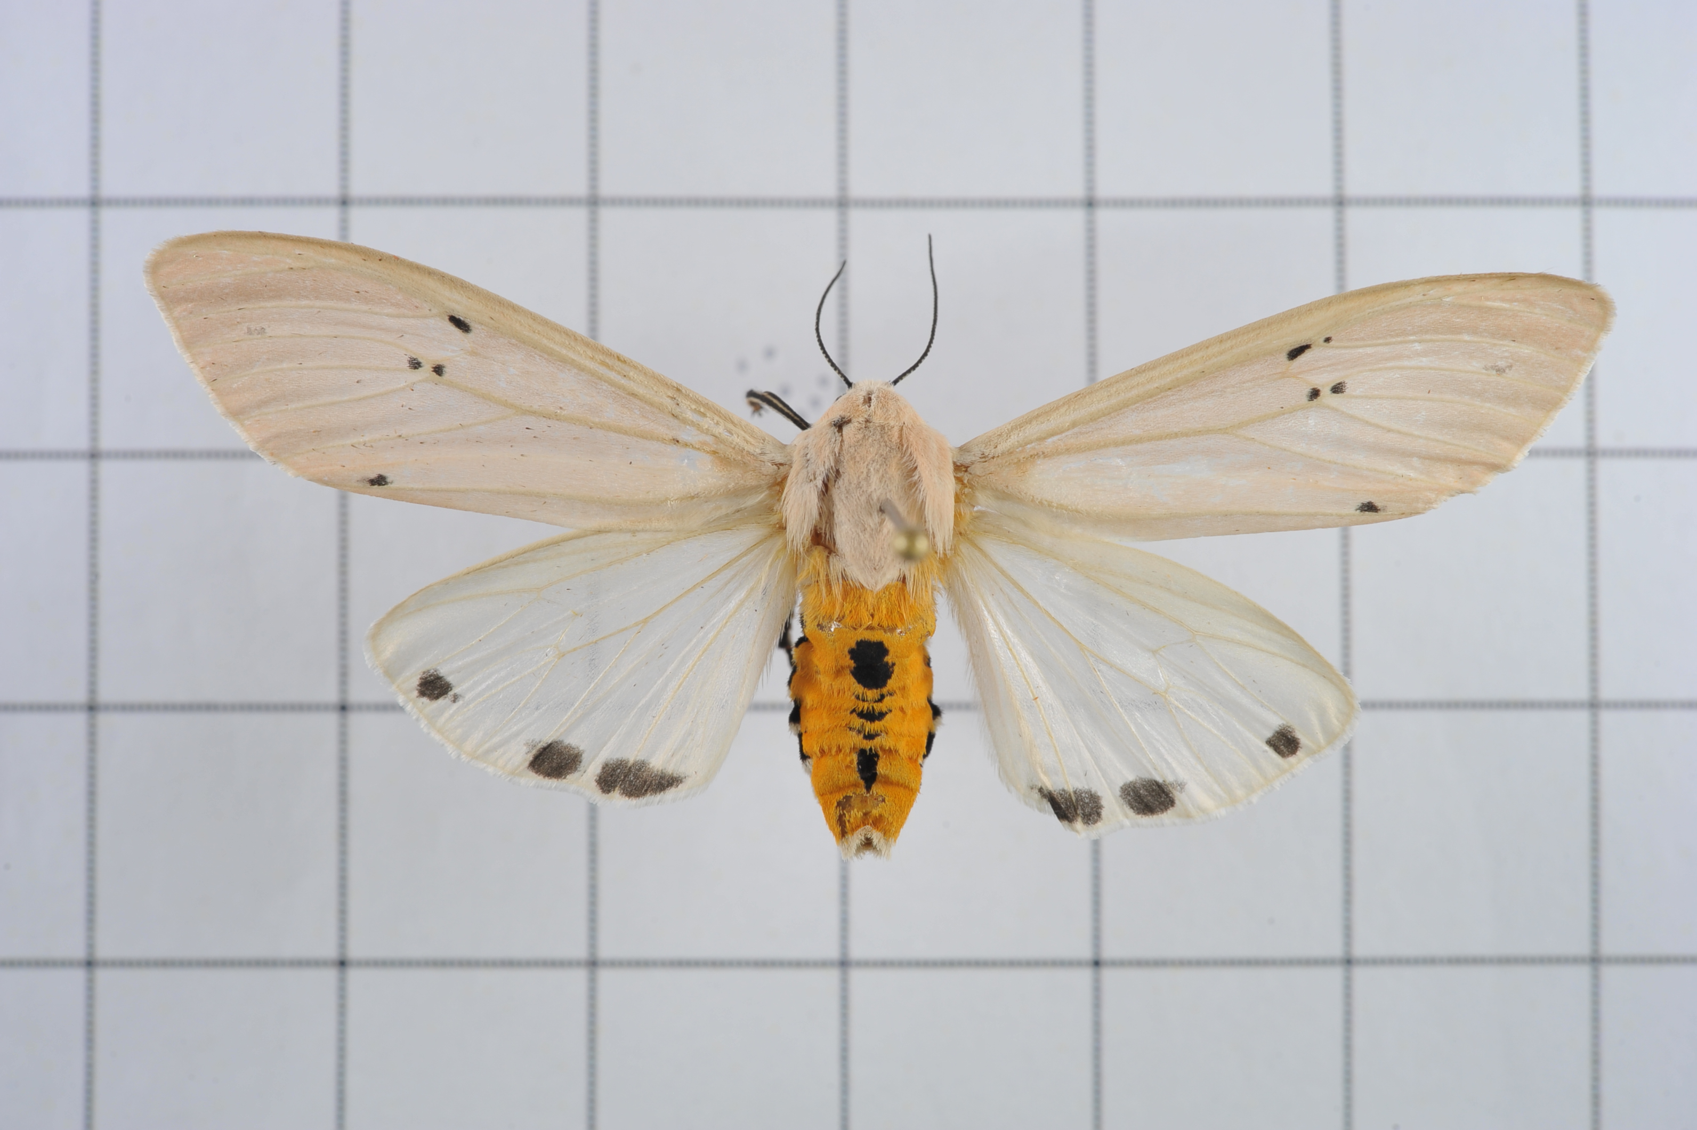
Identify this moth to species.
Creatonotos transiens koni
